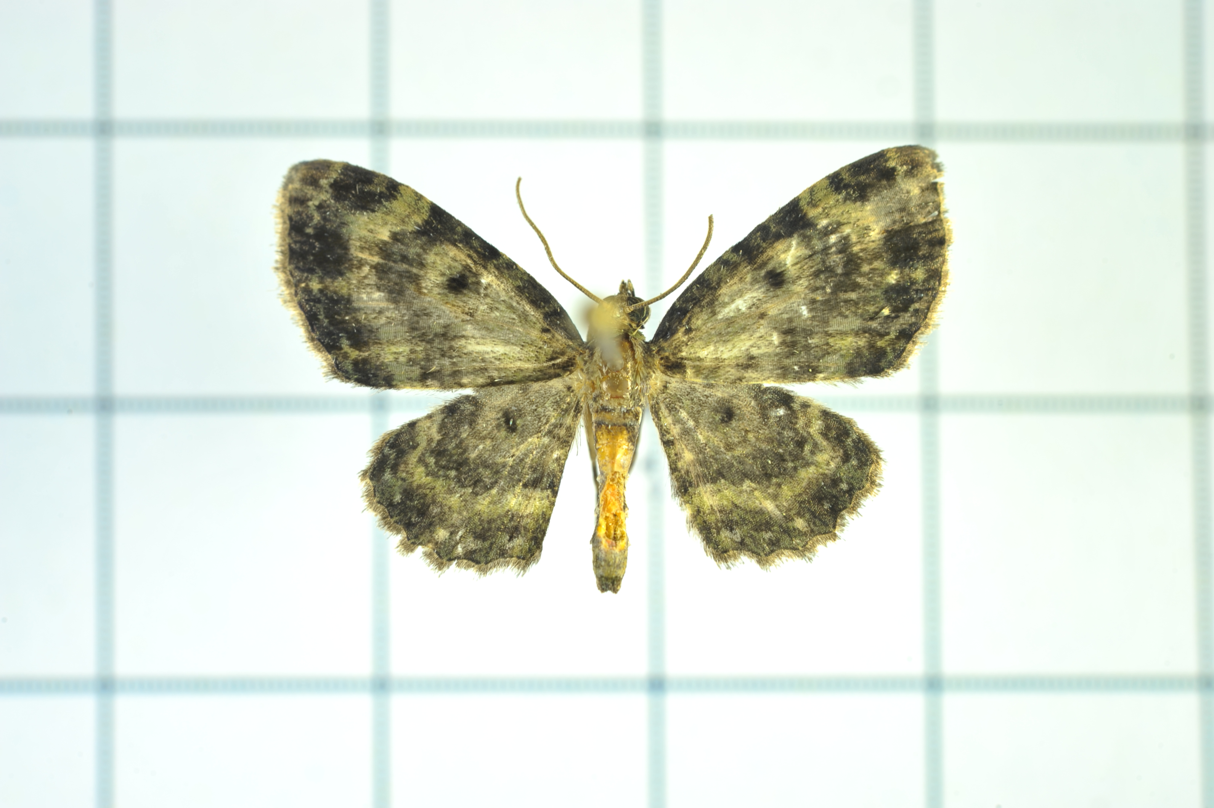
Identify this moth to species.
Pseudocollix hyperythra catalalia
